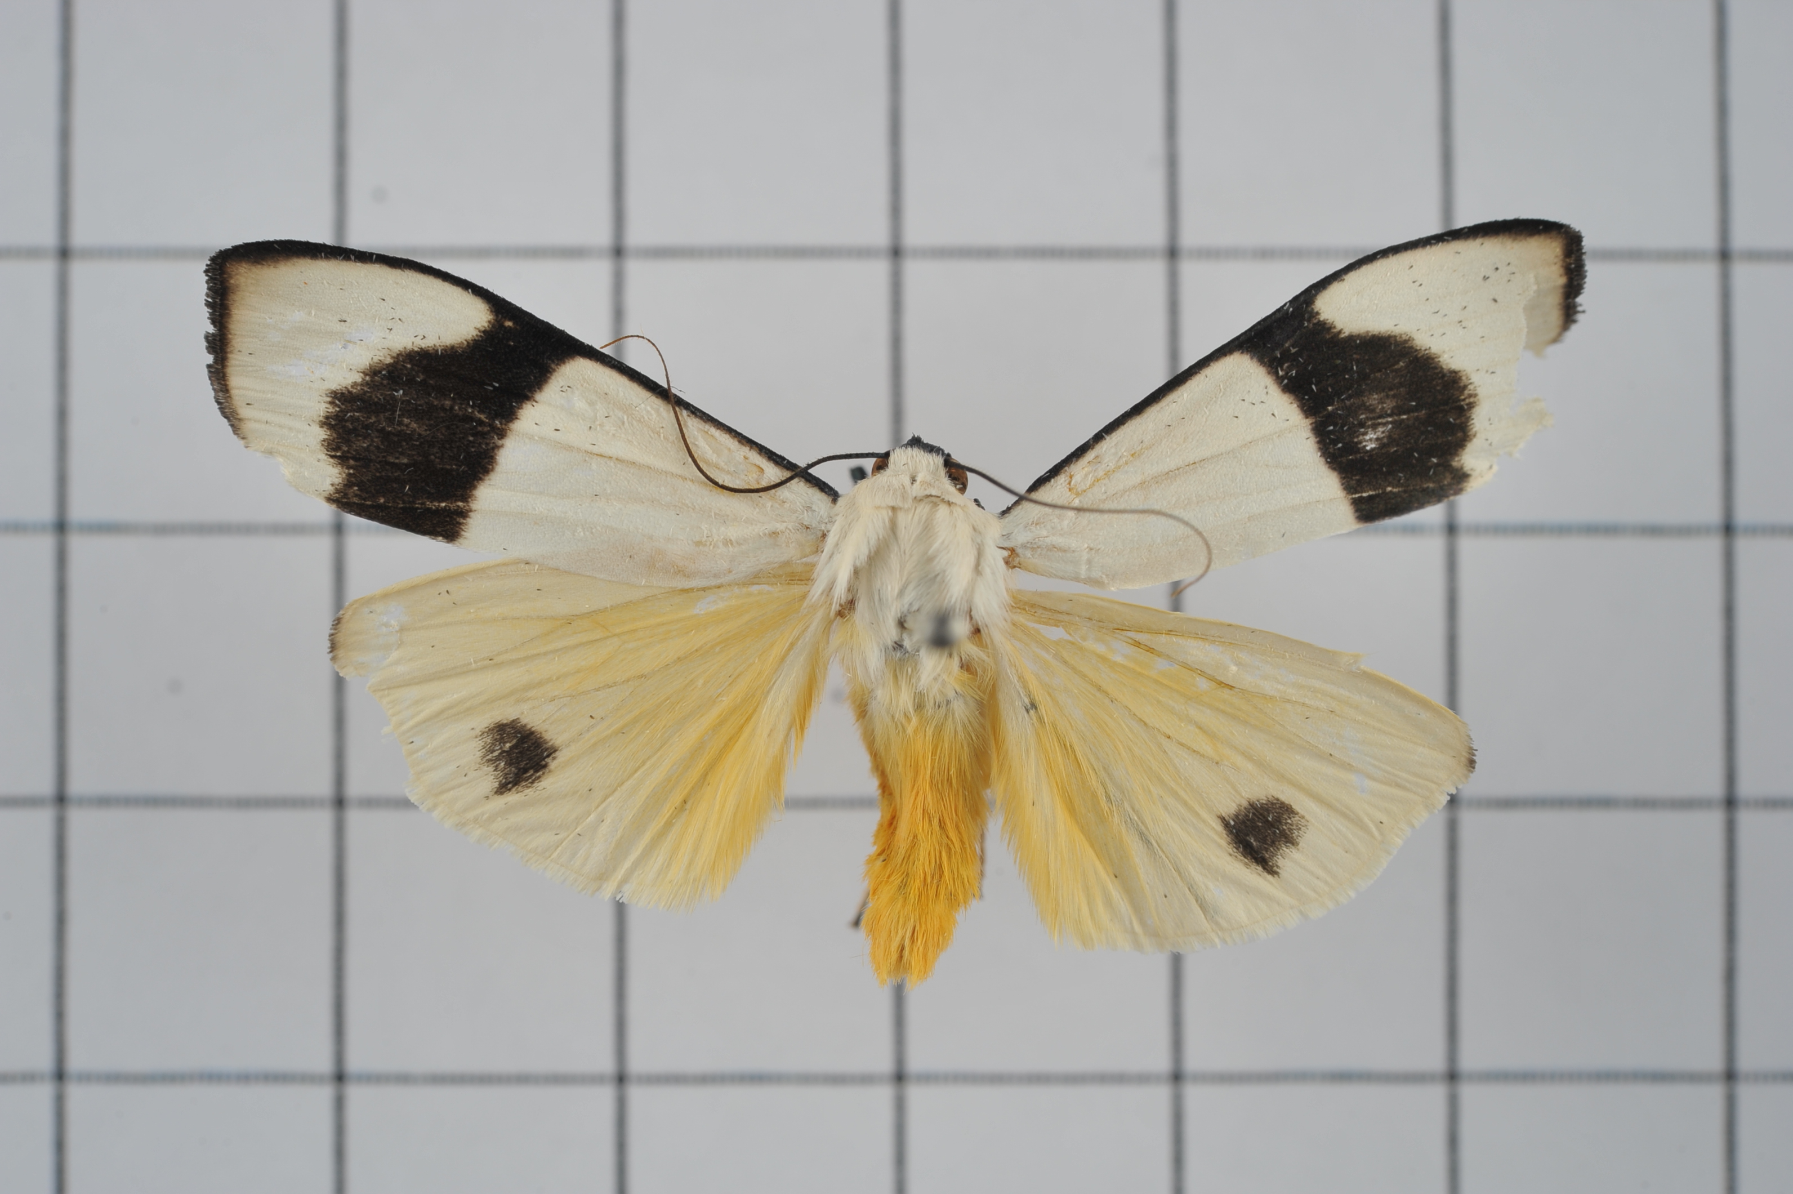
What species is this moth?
Vamuna alboluteora
